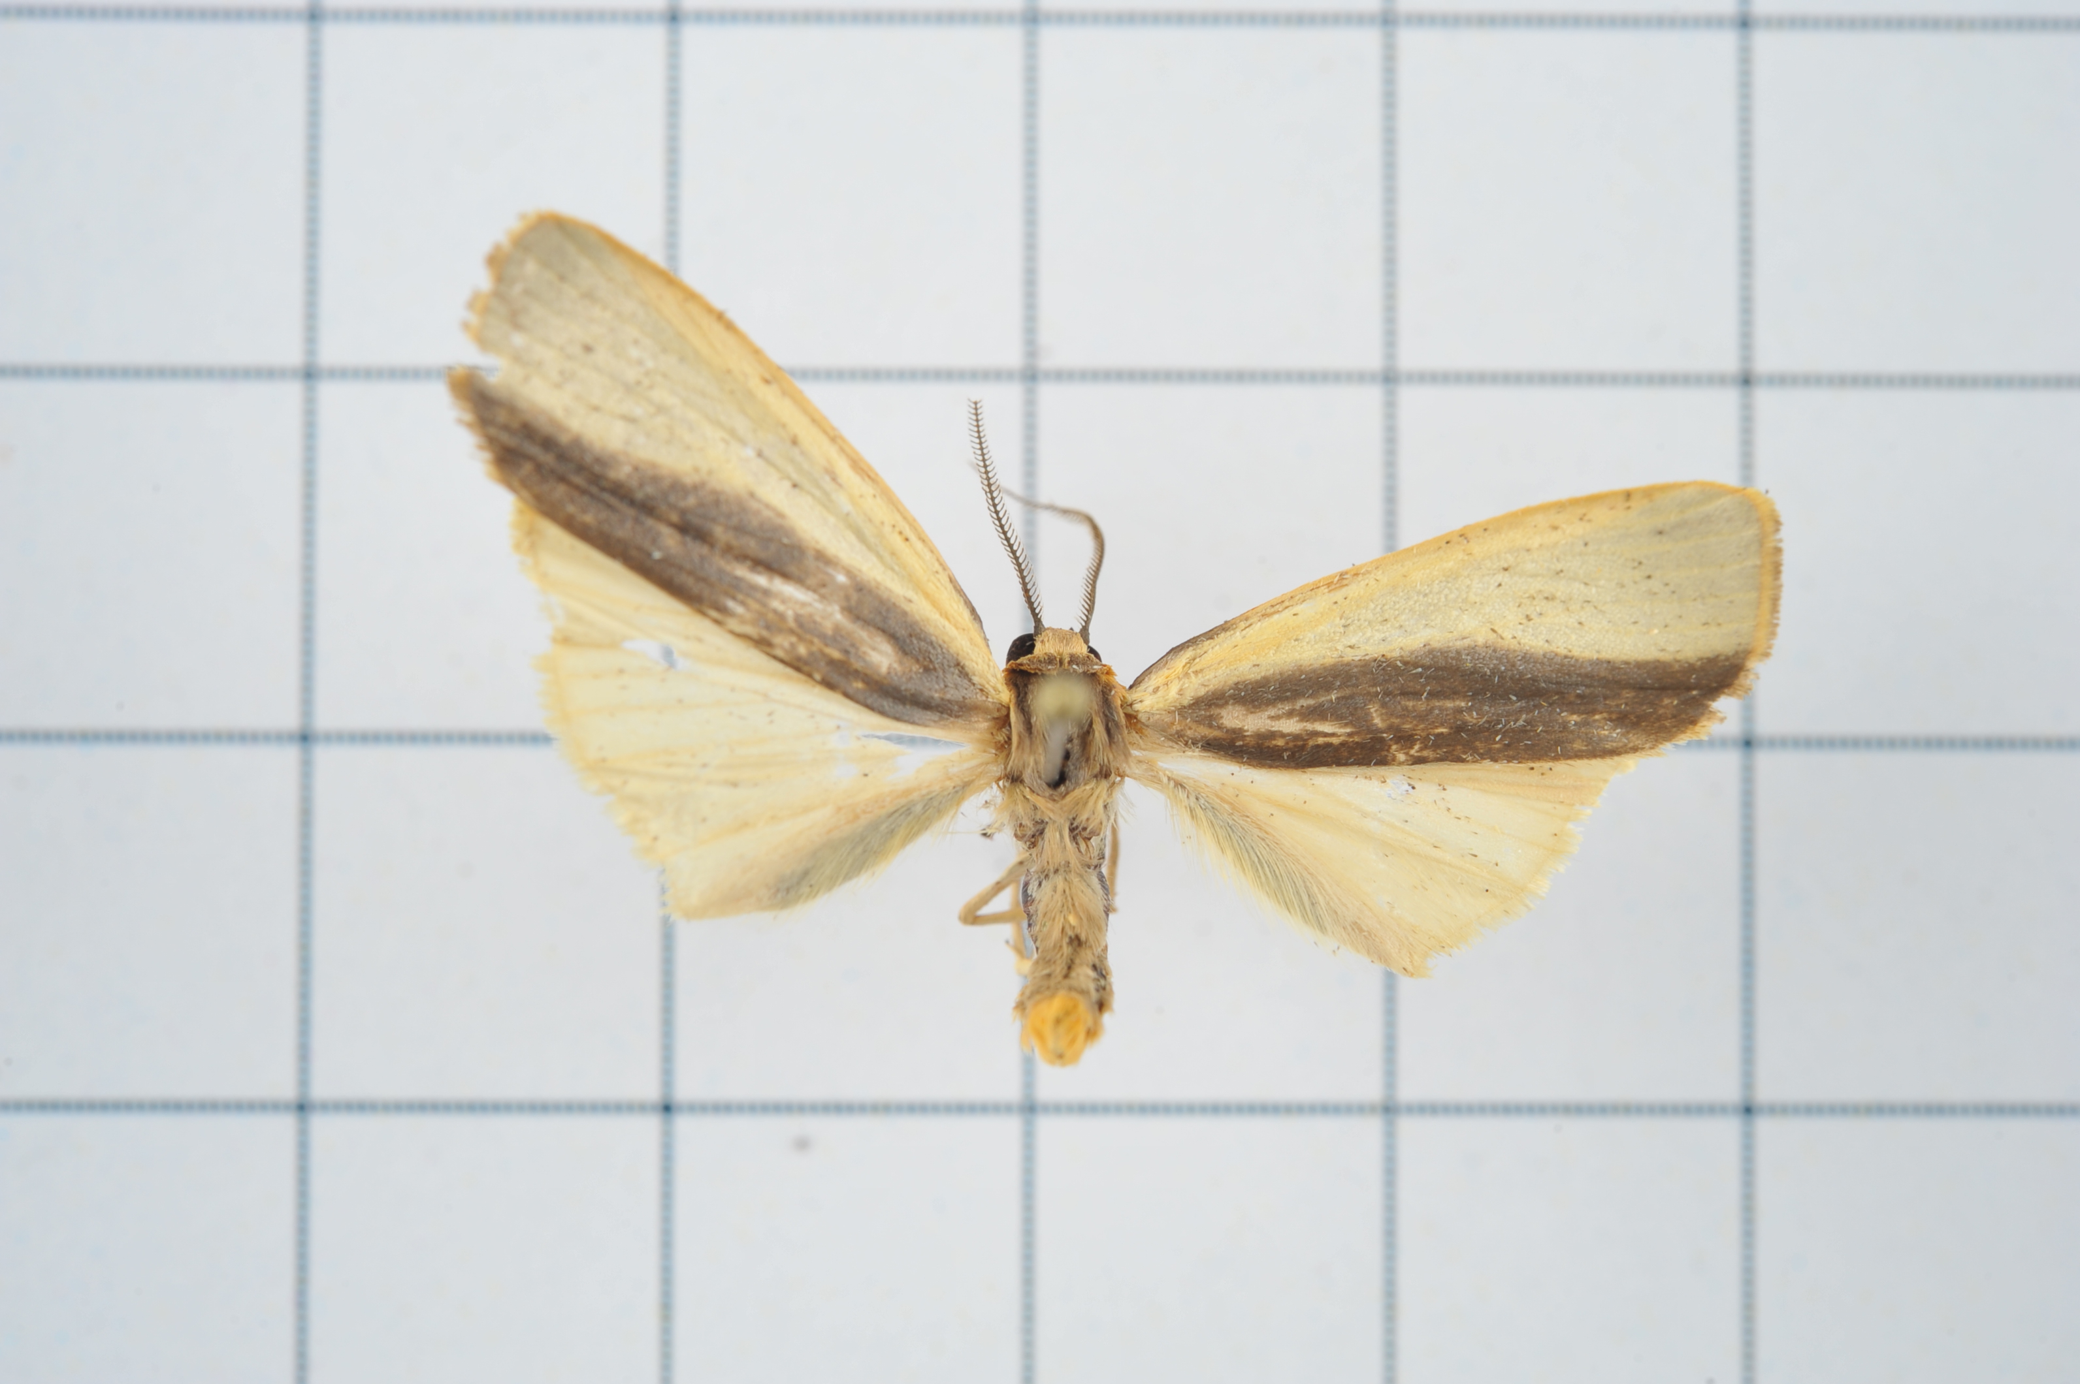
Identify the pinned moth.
Hesudra divisa
